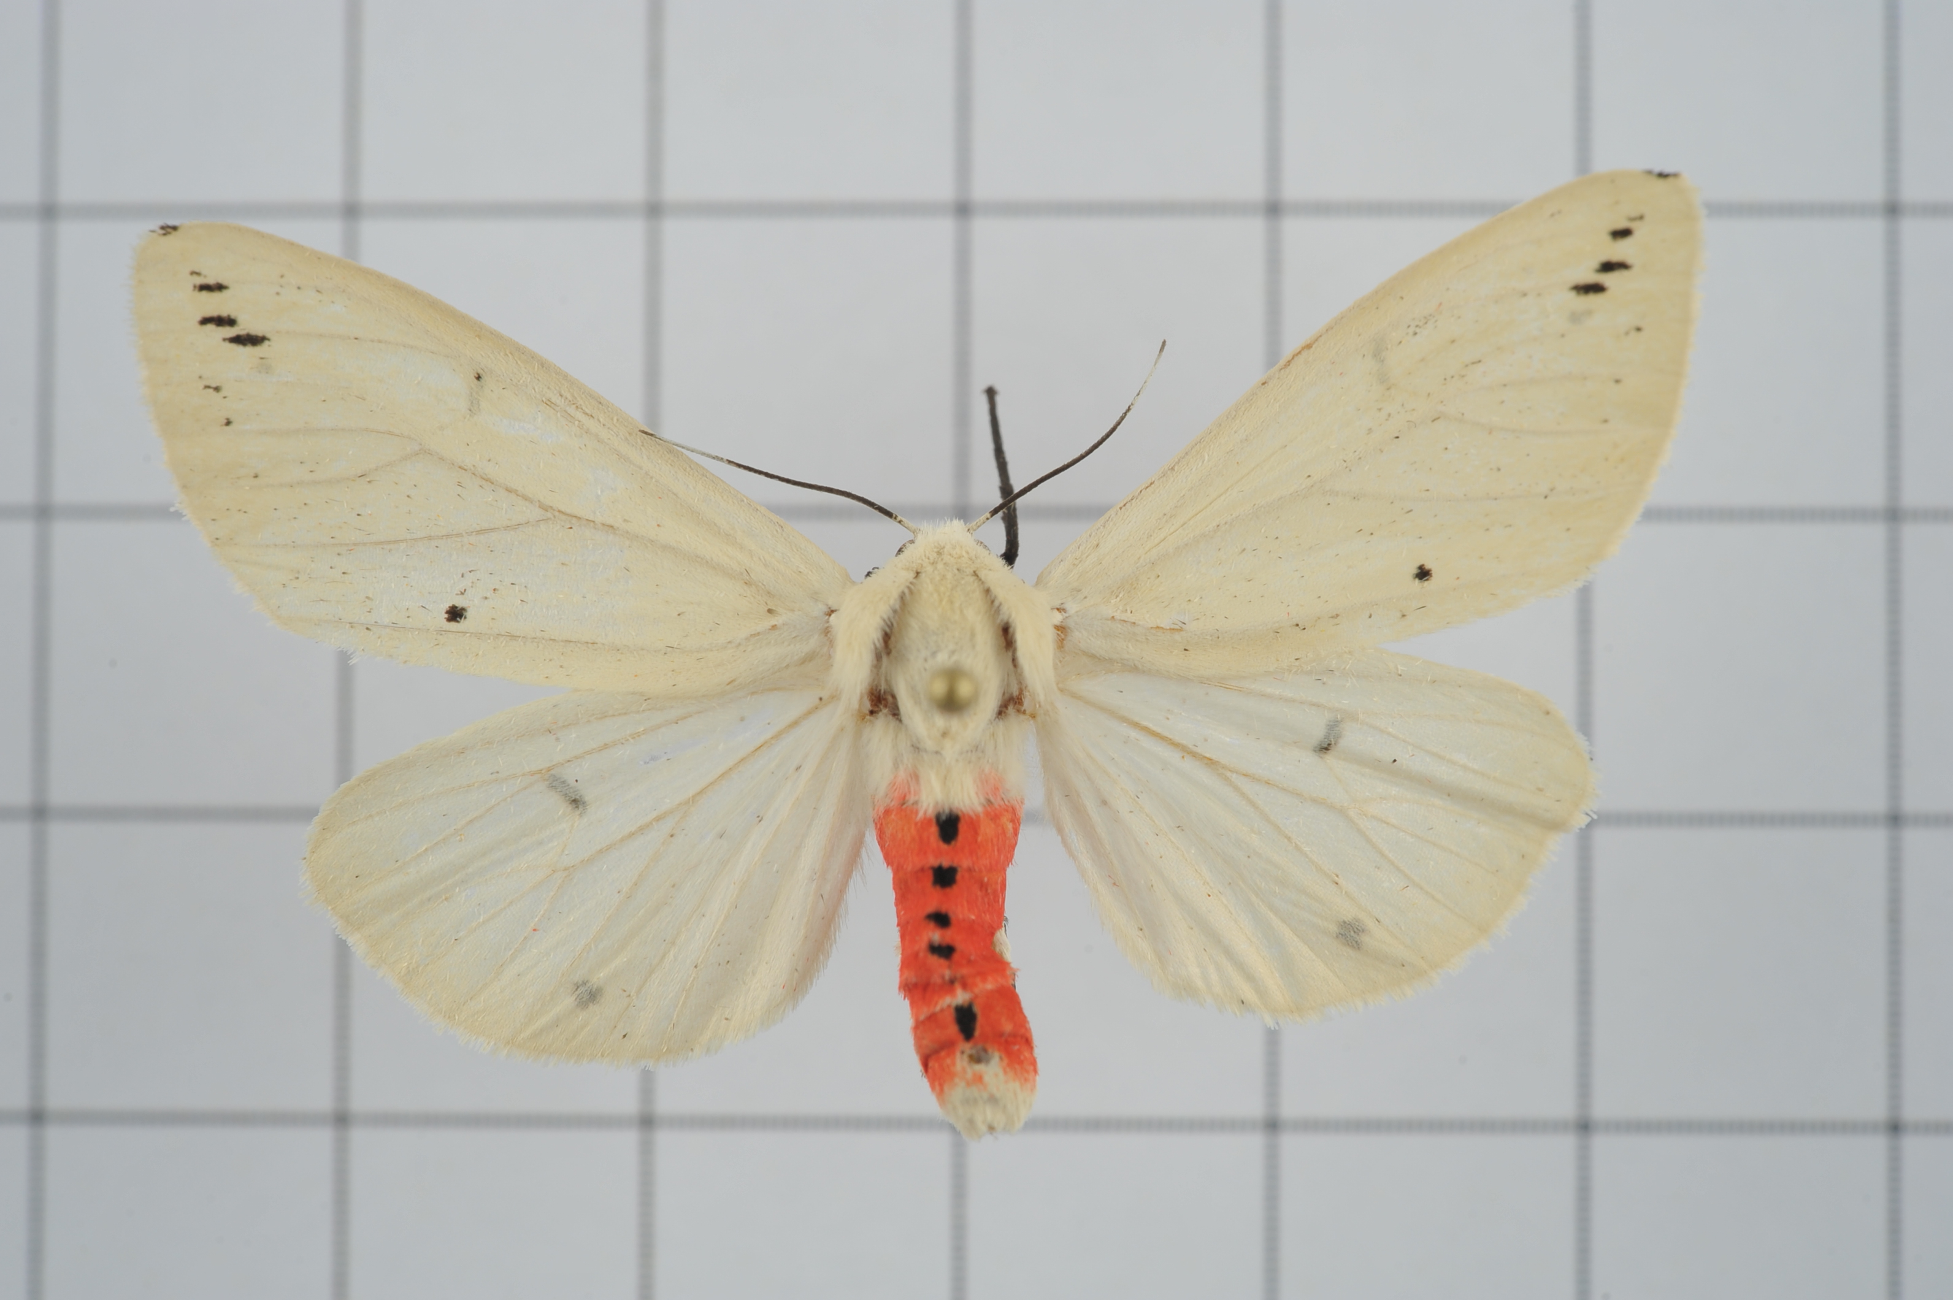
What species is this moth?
Spilarctia subcarnea
